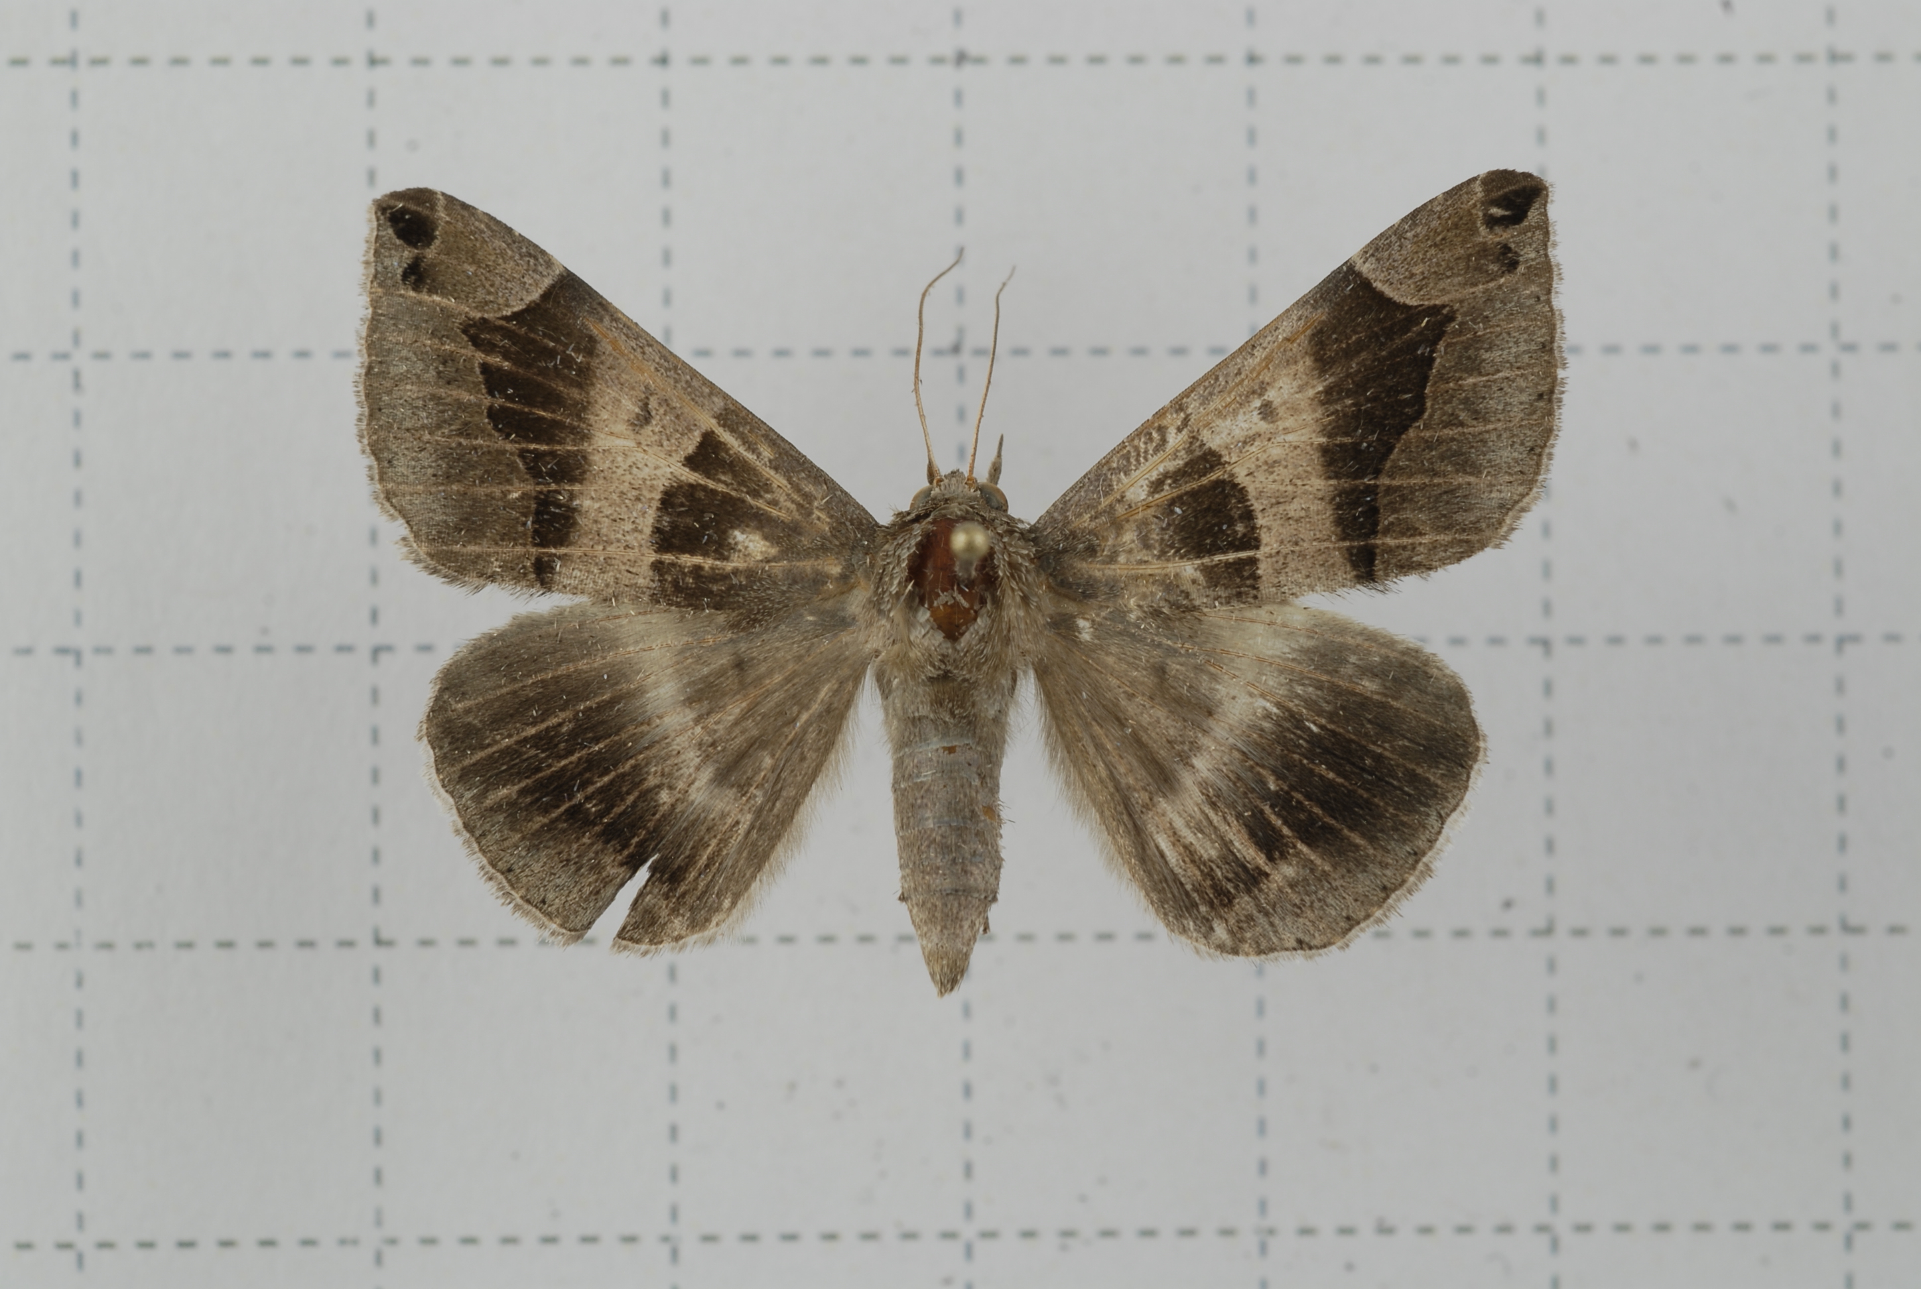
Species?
Parallelia stuposa
